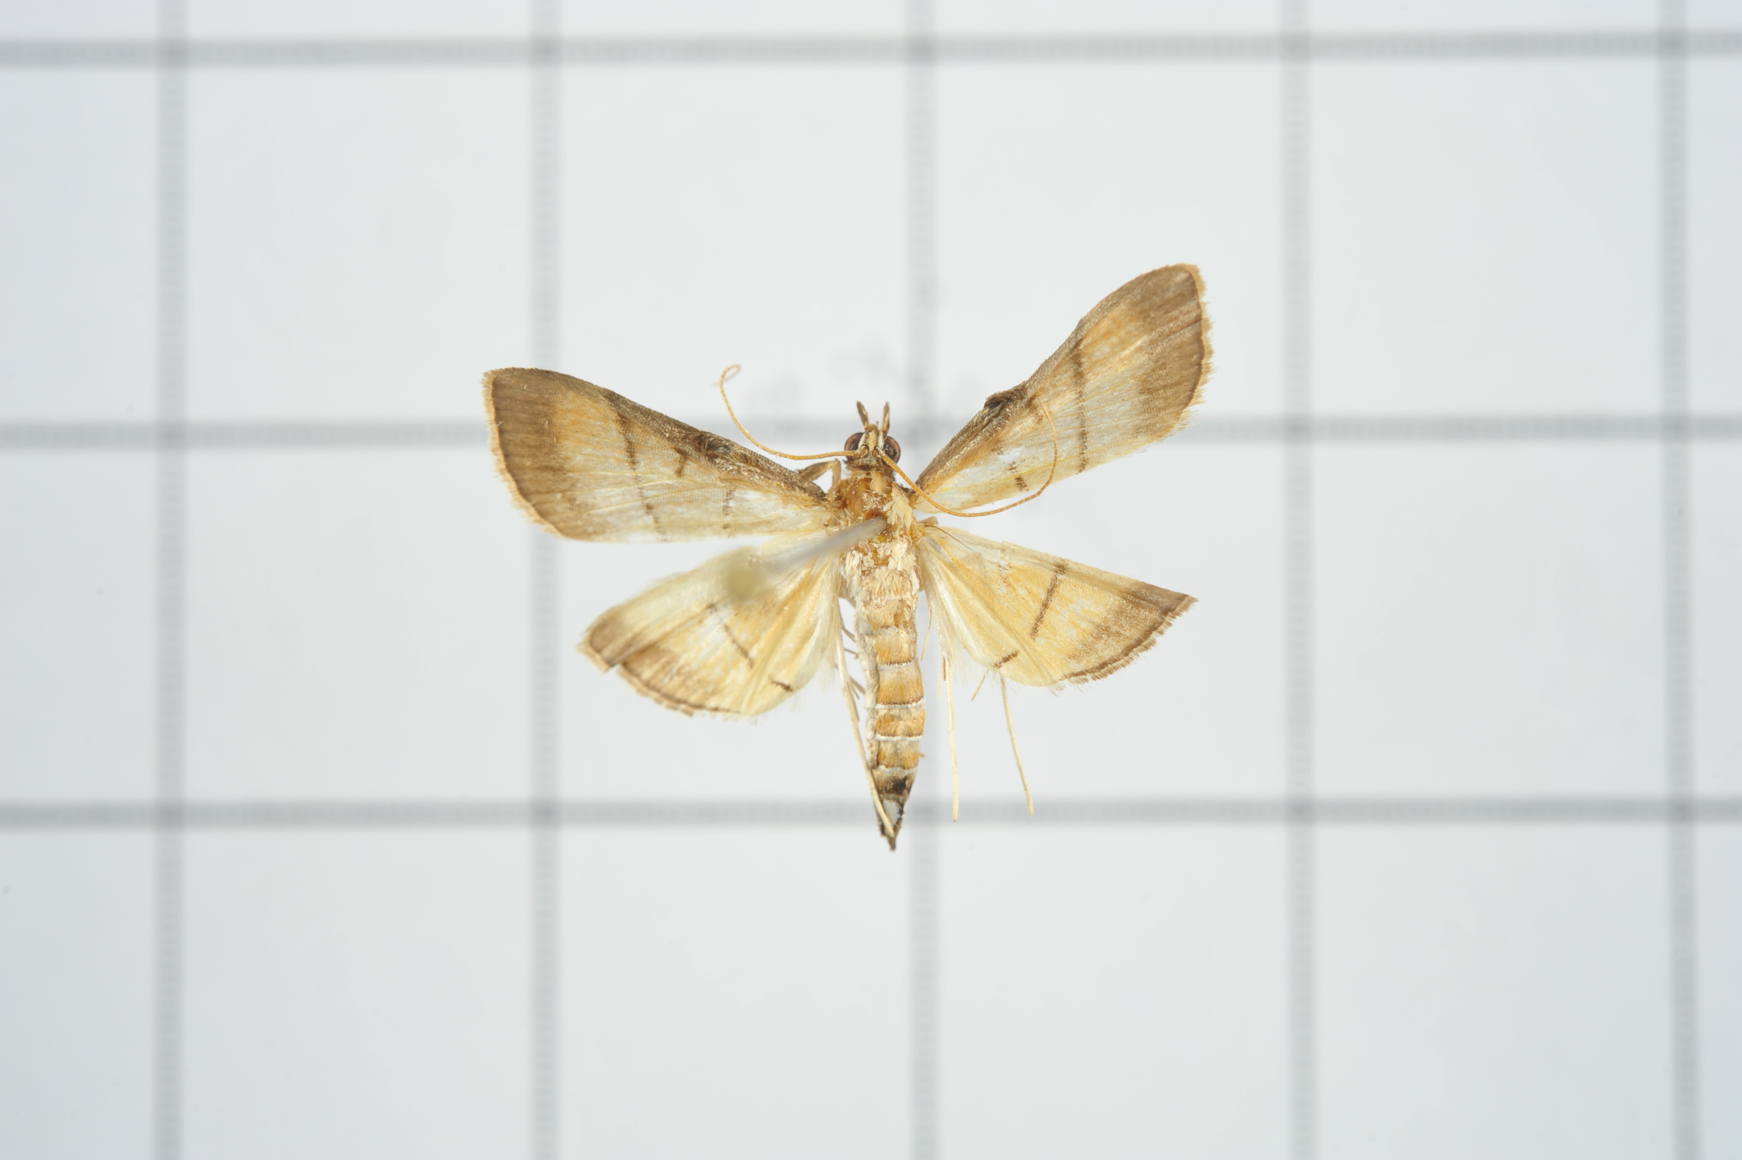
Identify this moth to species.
Cnaphalocrocis medinalis
